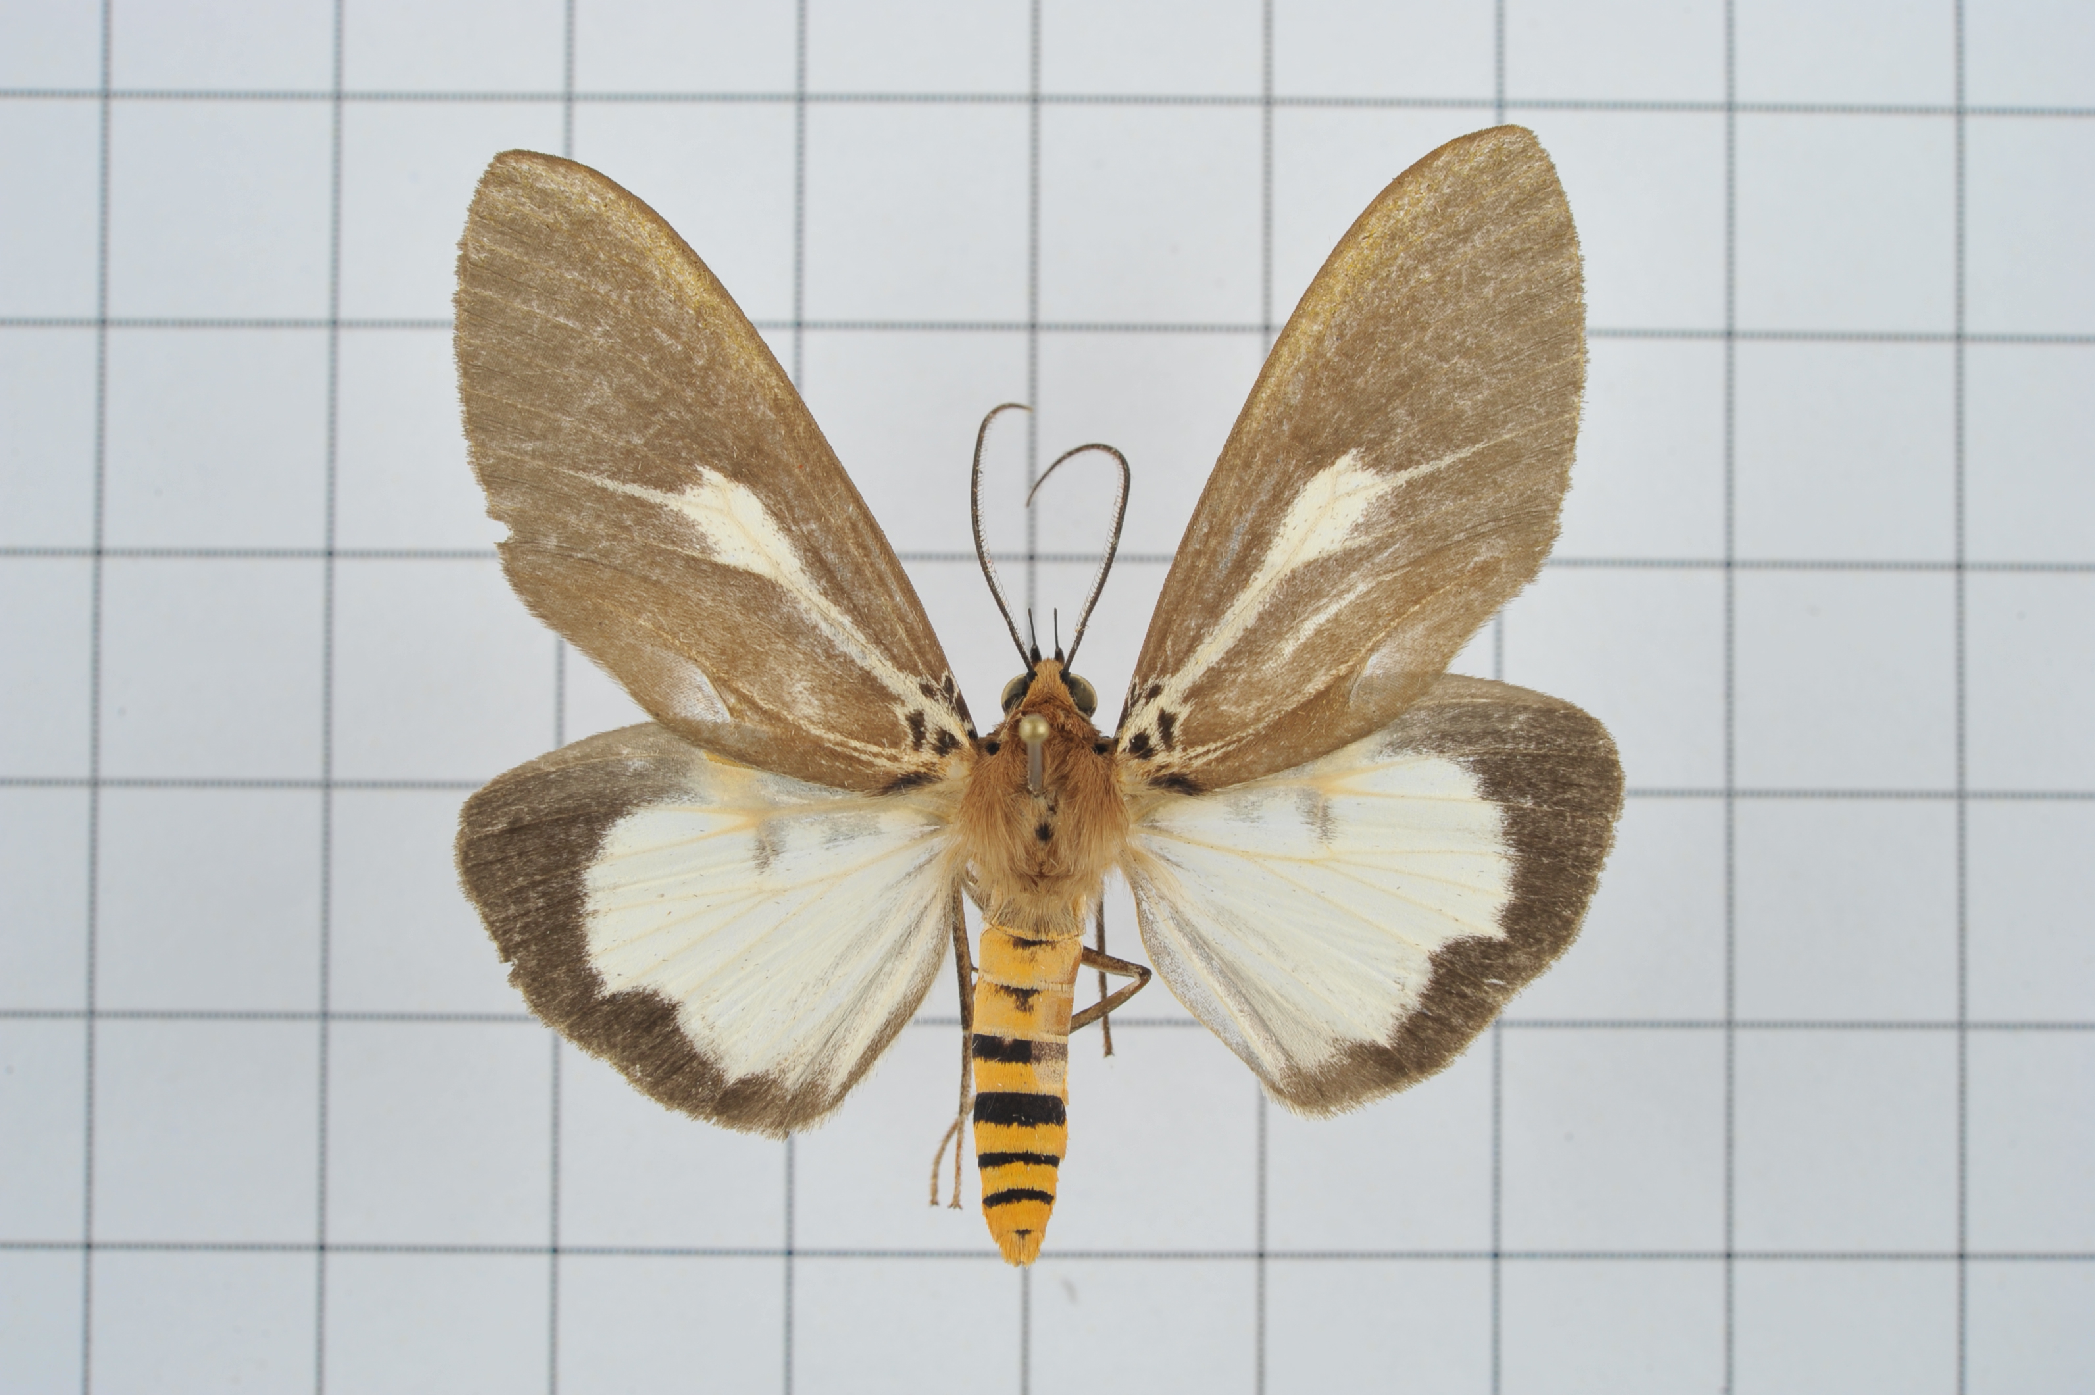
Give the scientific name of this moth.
Asota heliconia zebrina
